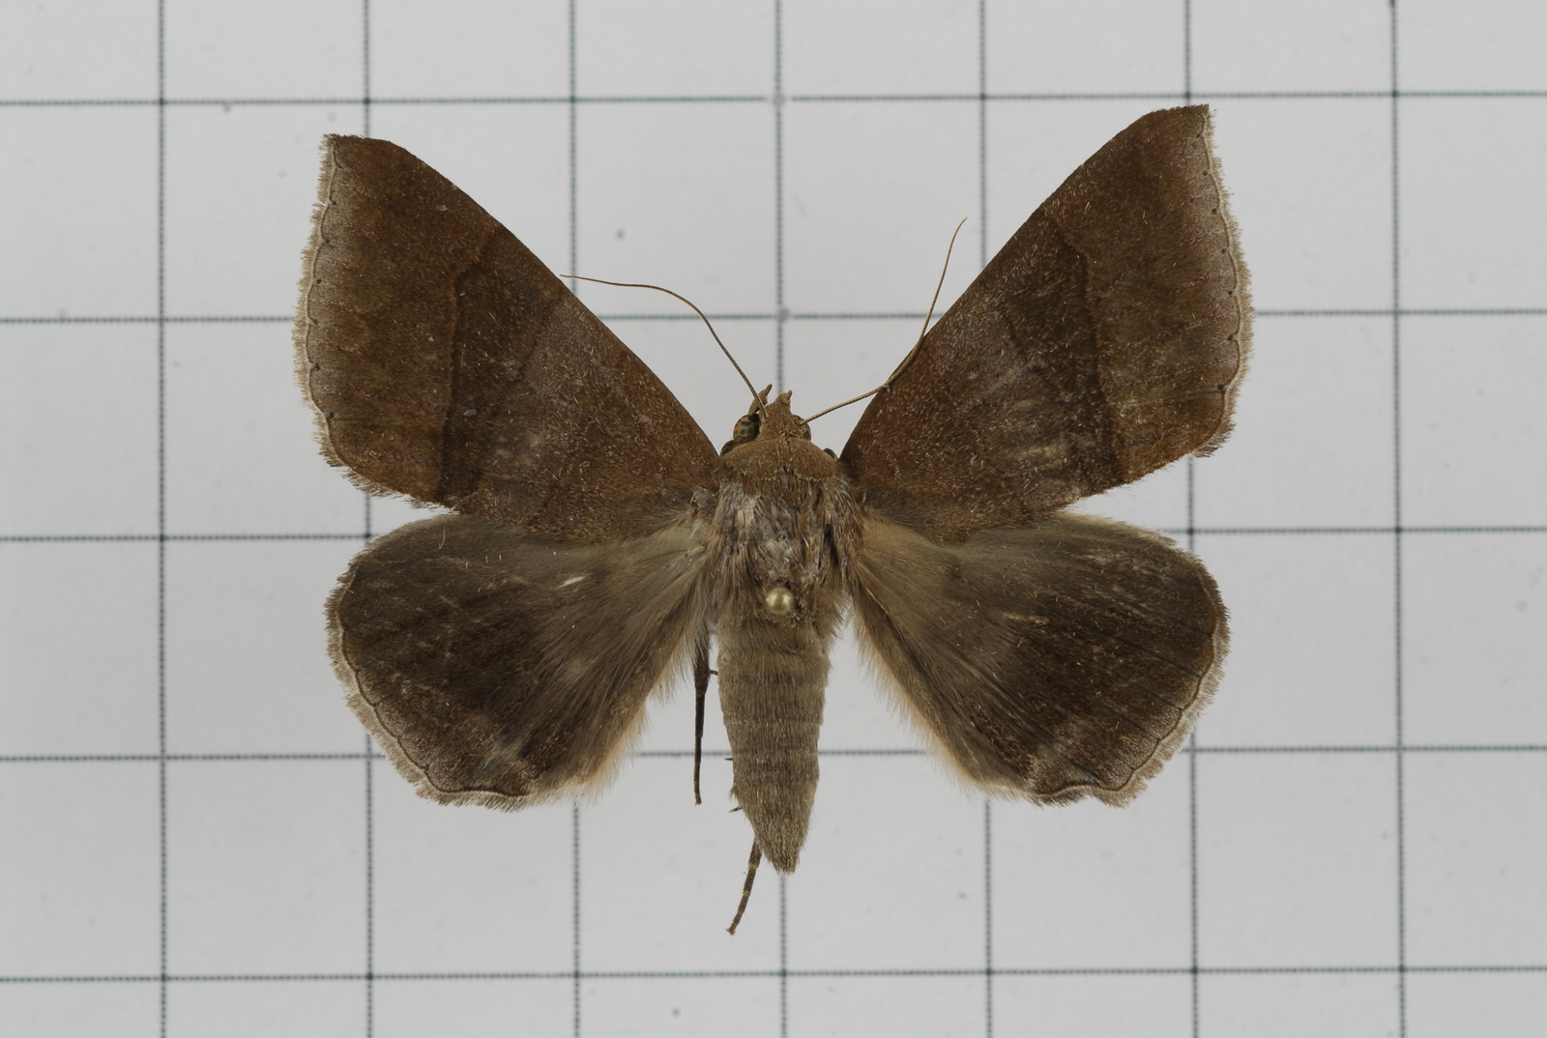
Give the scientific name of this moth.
Bastilla absentimacula
